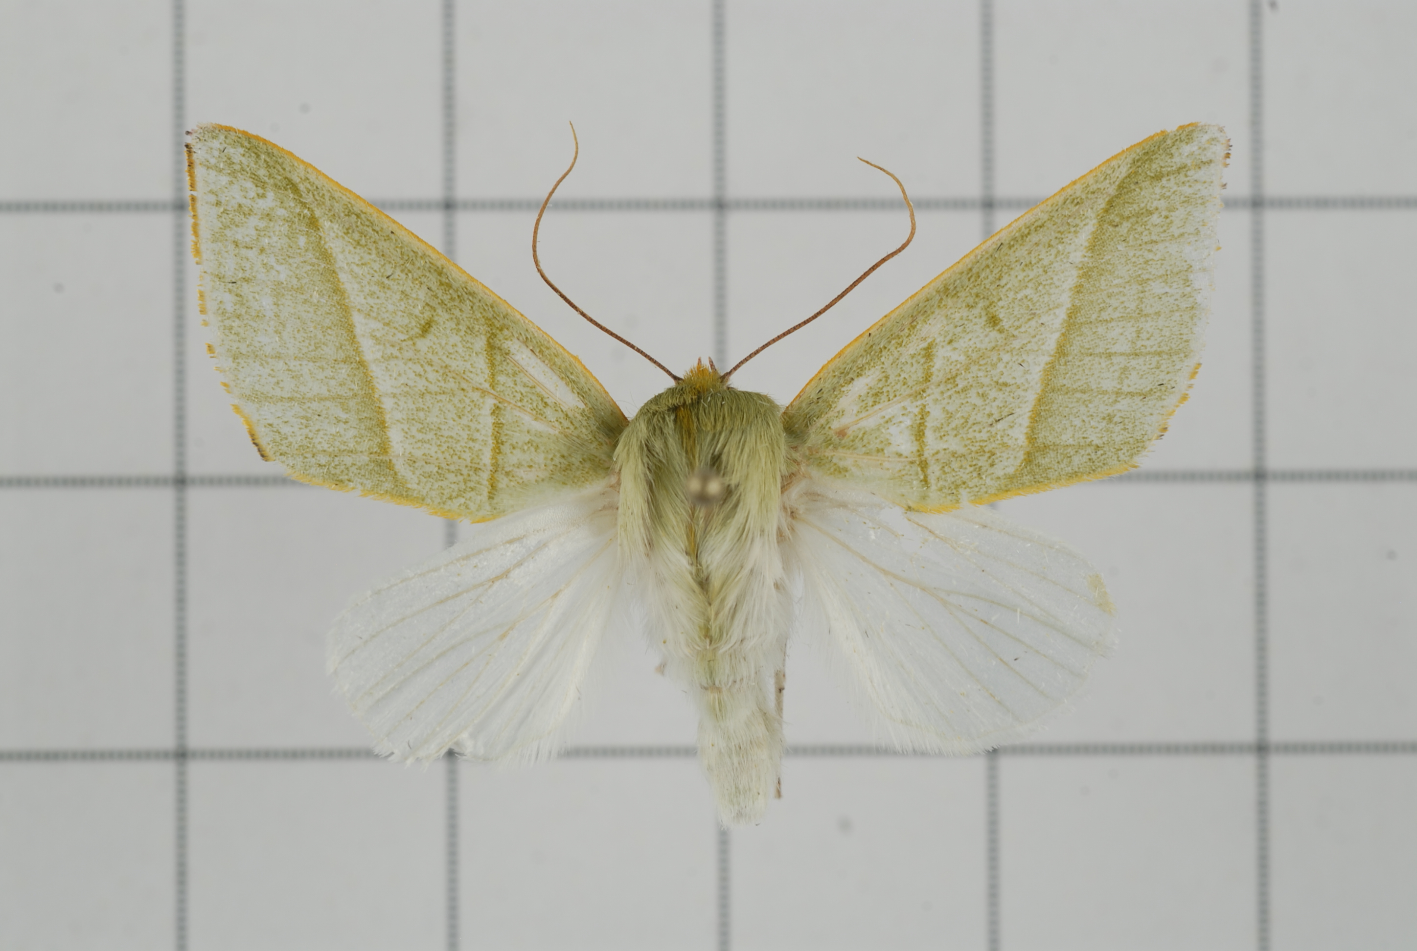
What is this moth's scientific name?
Hylophilodes rara
